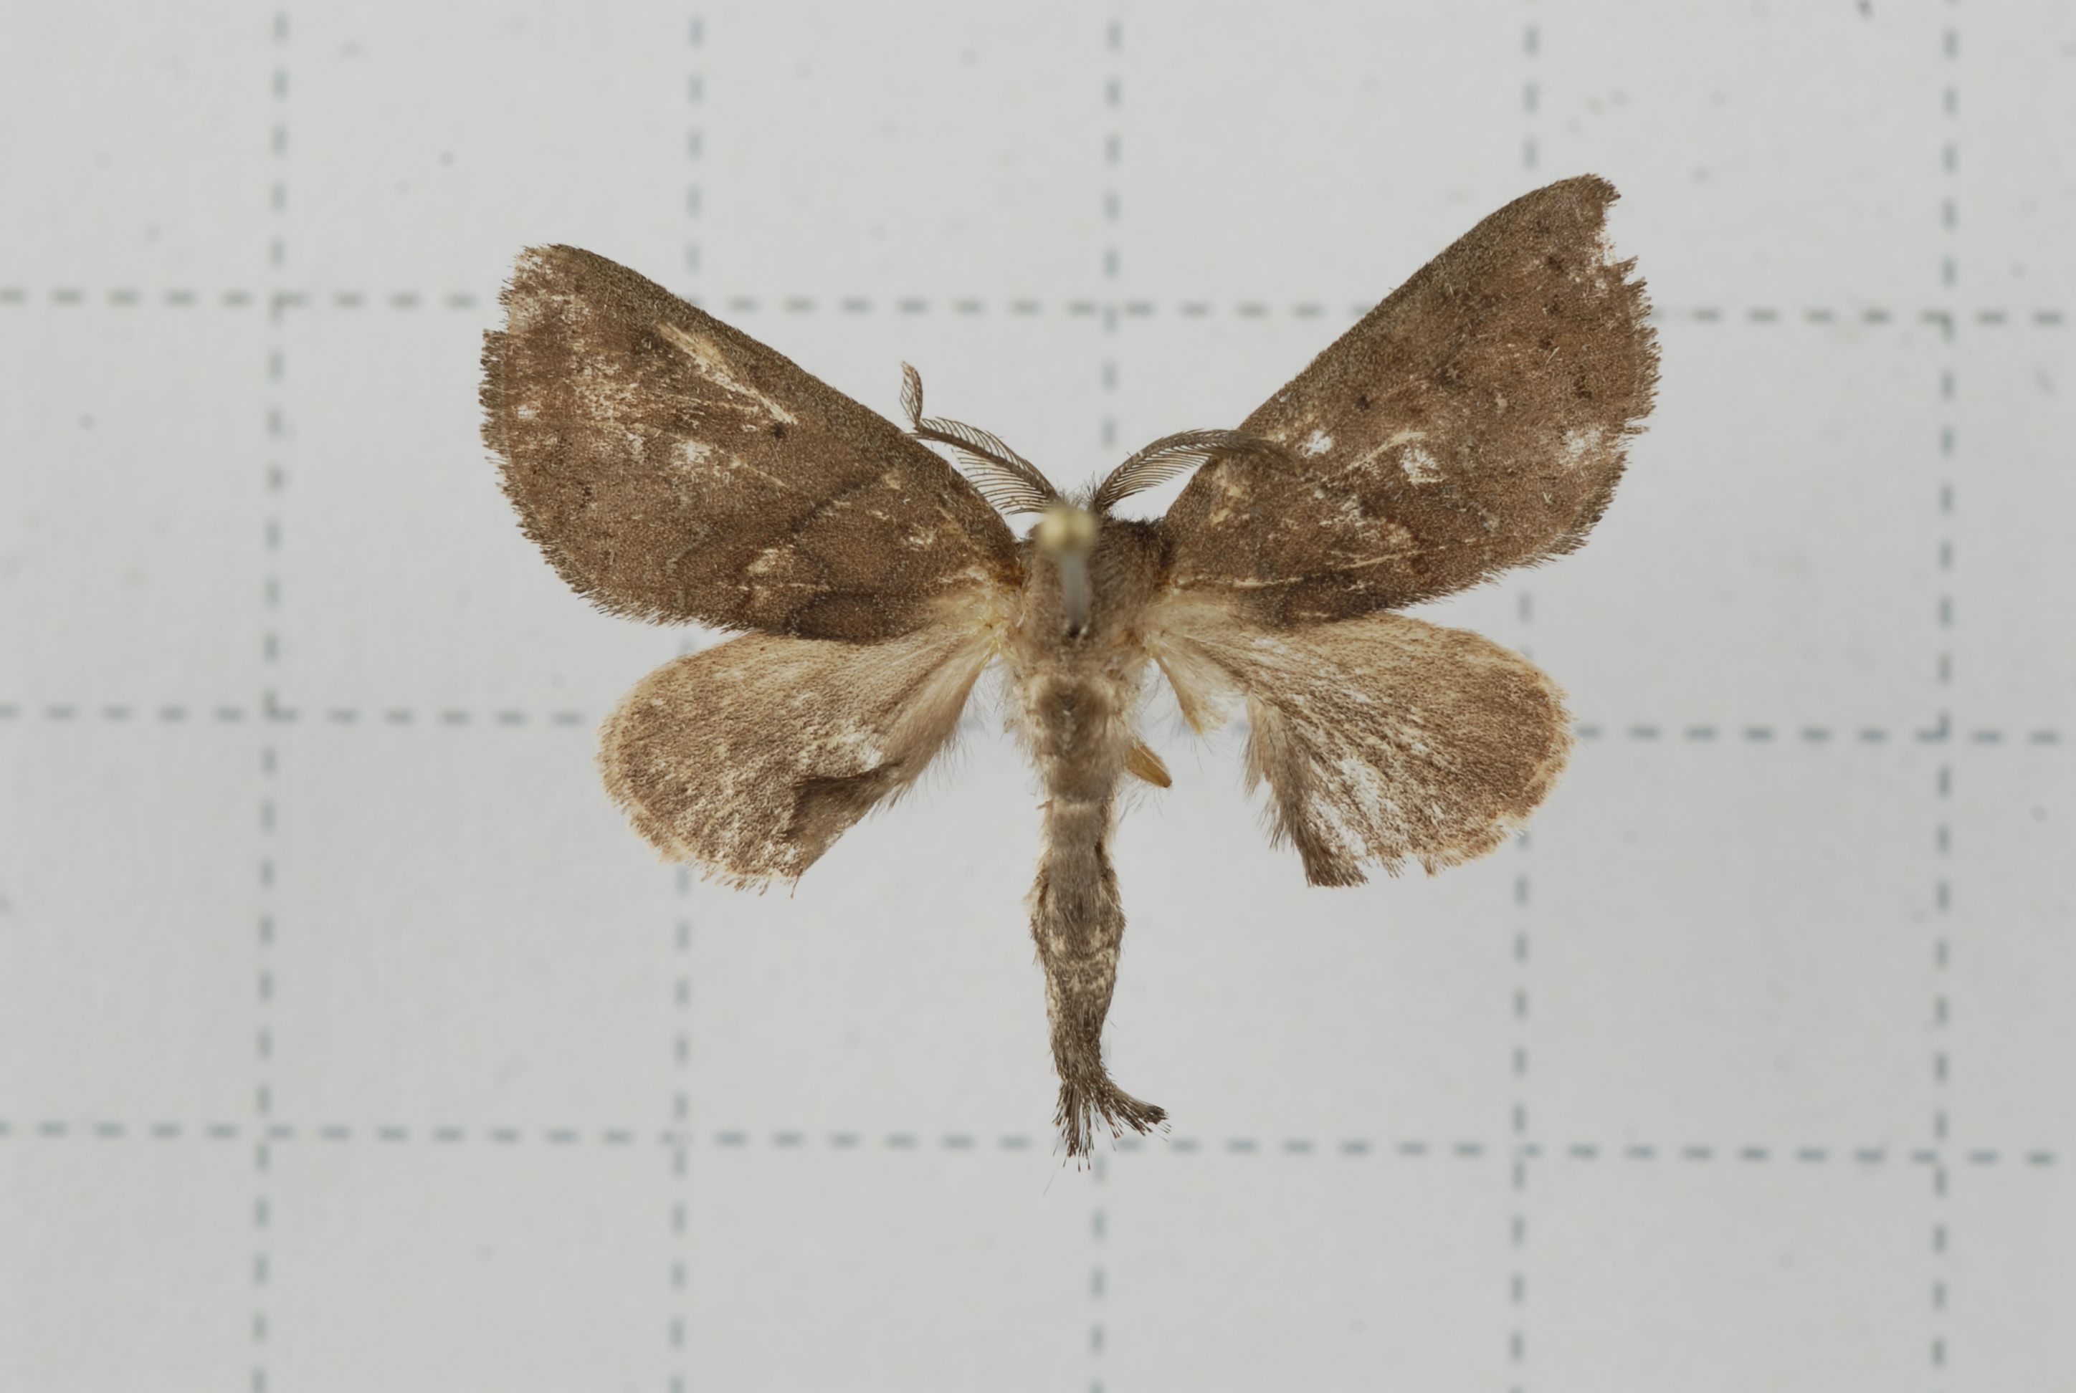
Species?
Micromelalopha baibarana
